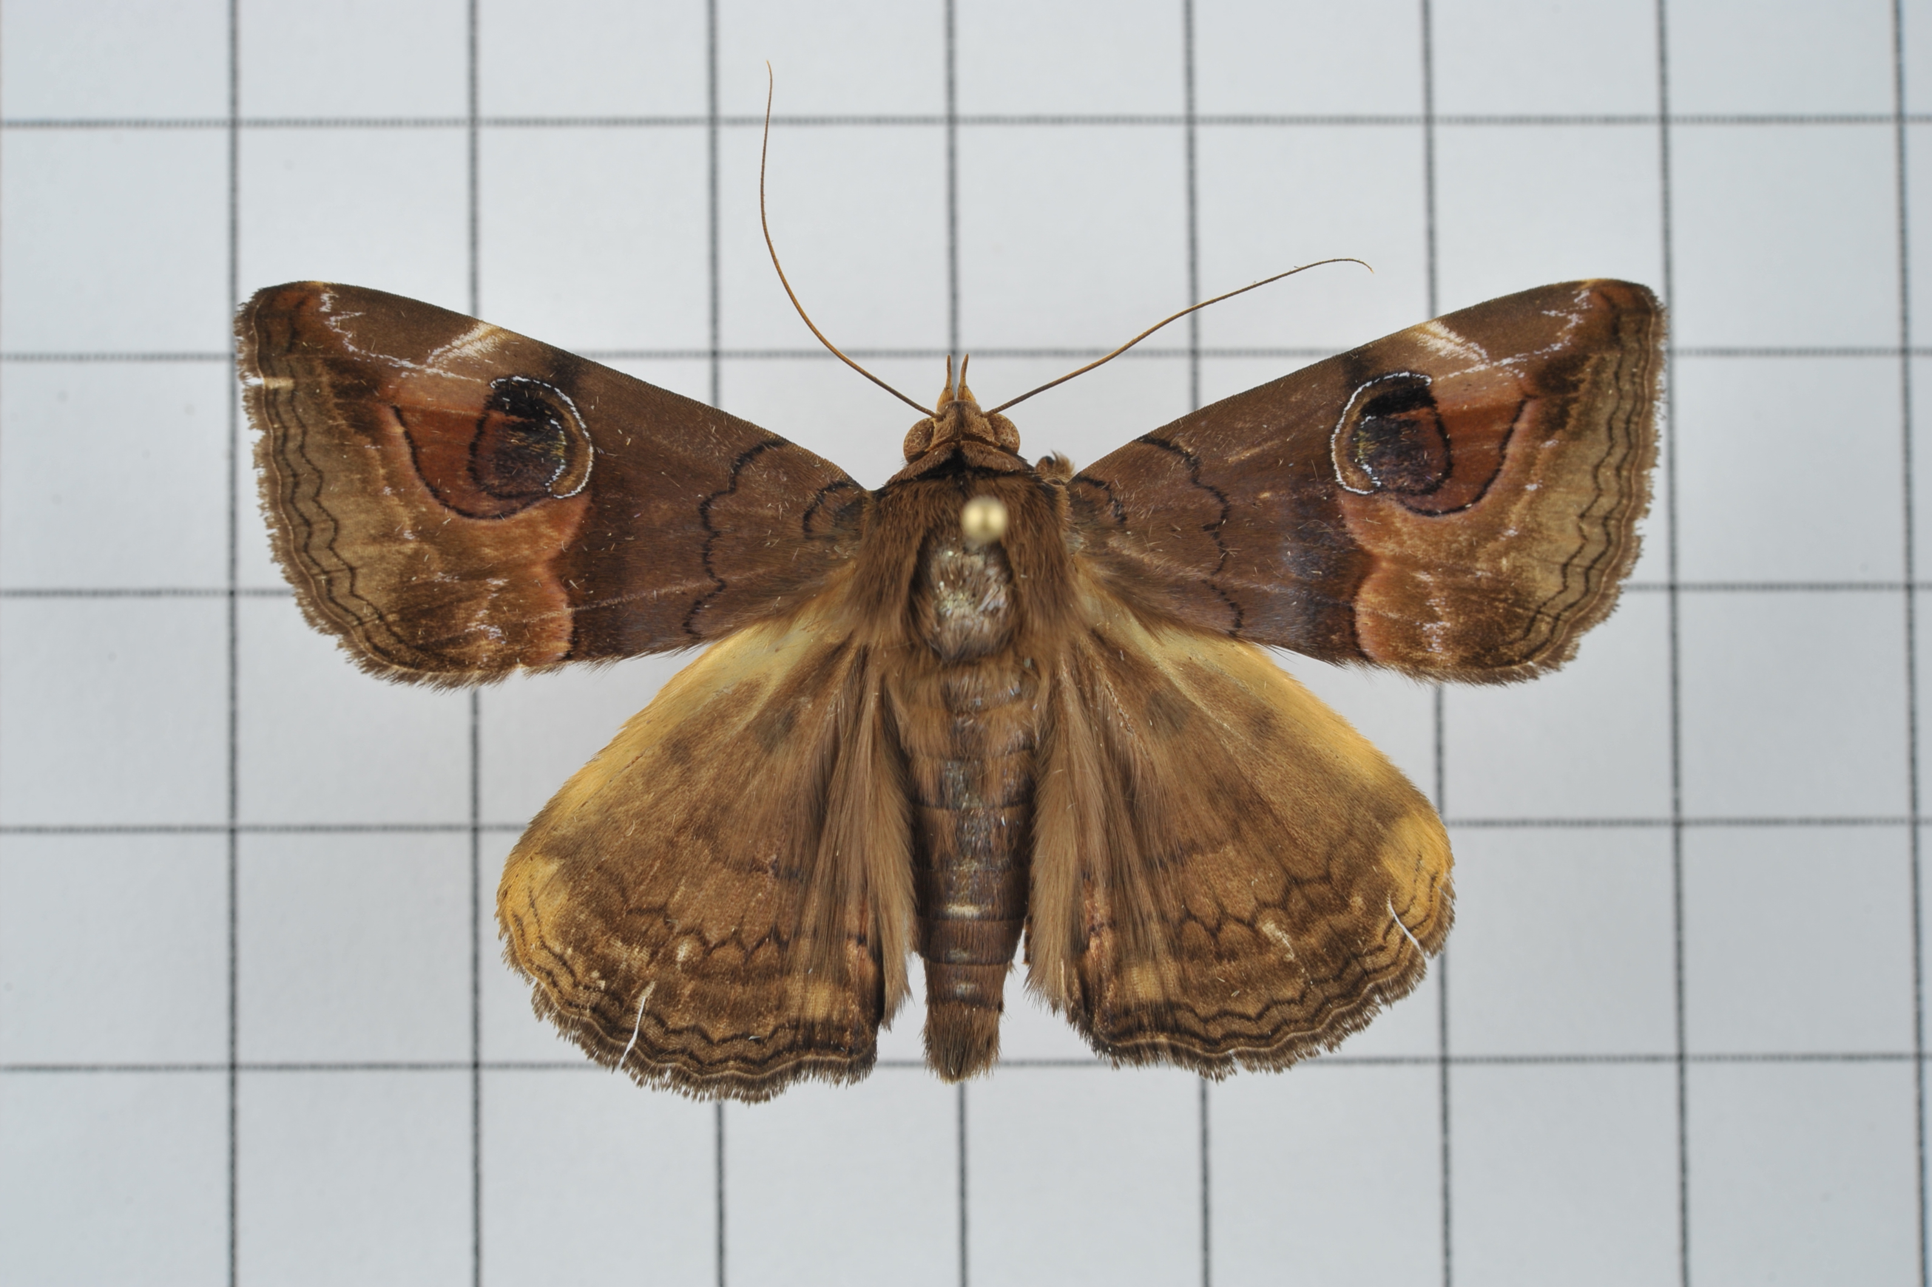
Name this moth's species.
Ommatophora luminosa
